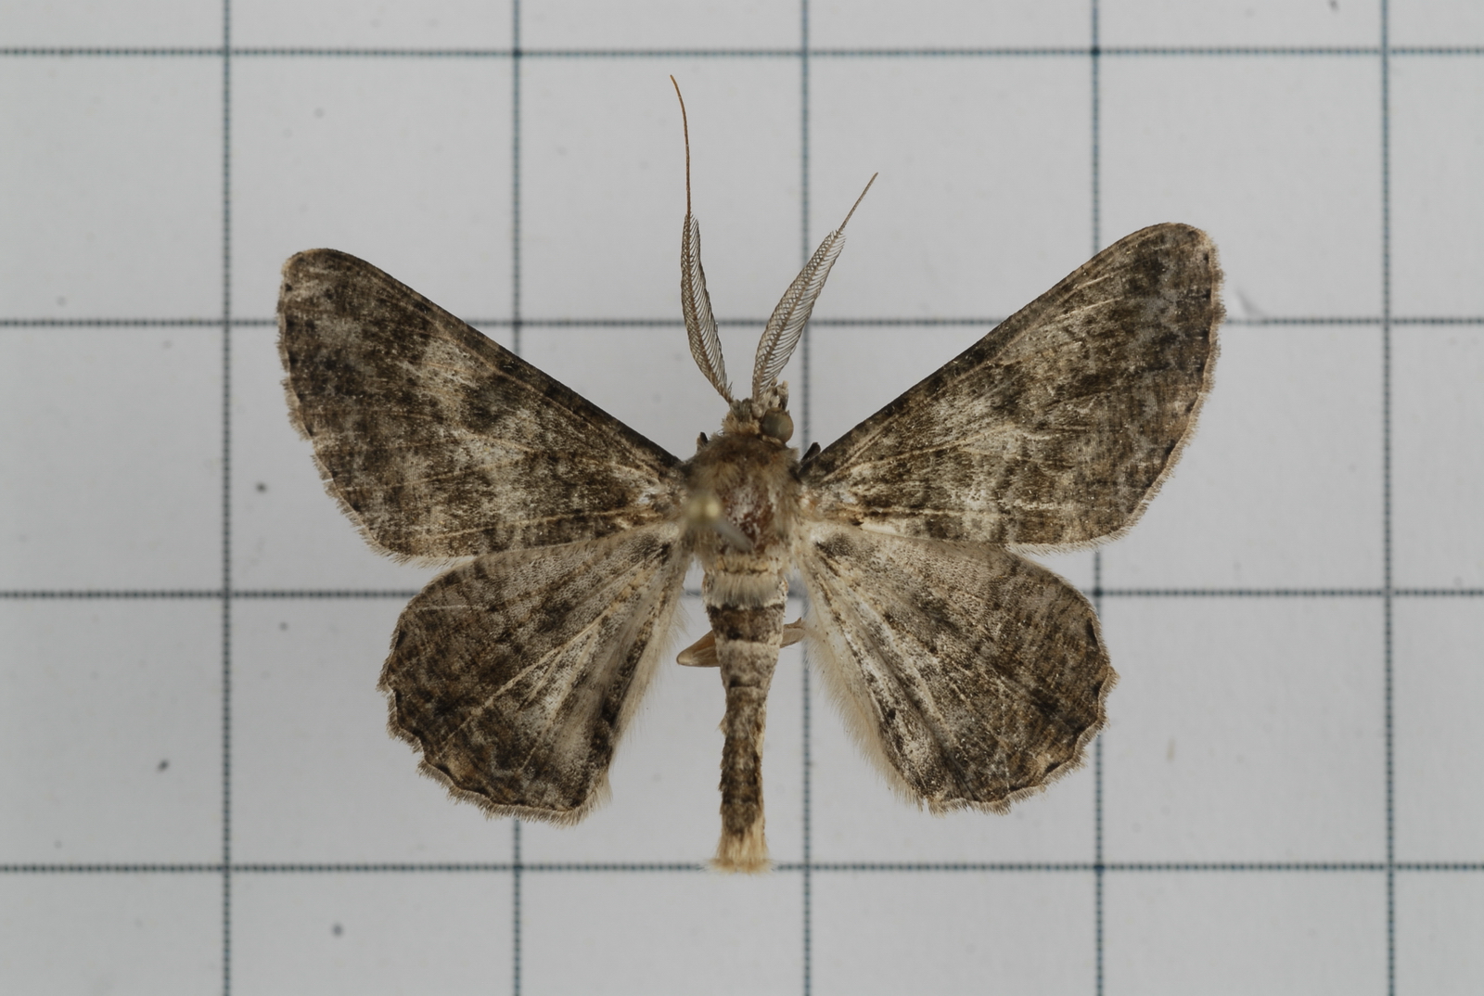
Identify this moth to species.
Cleora alienaria
